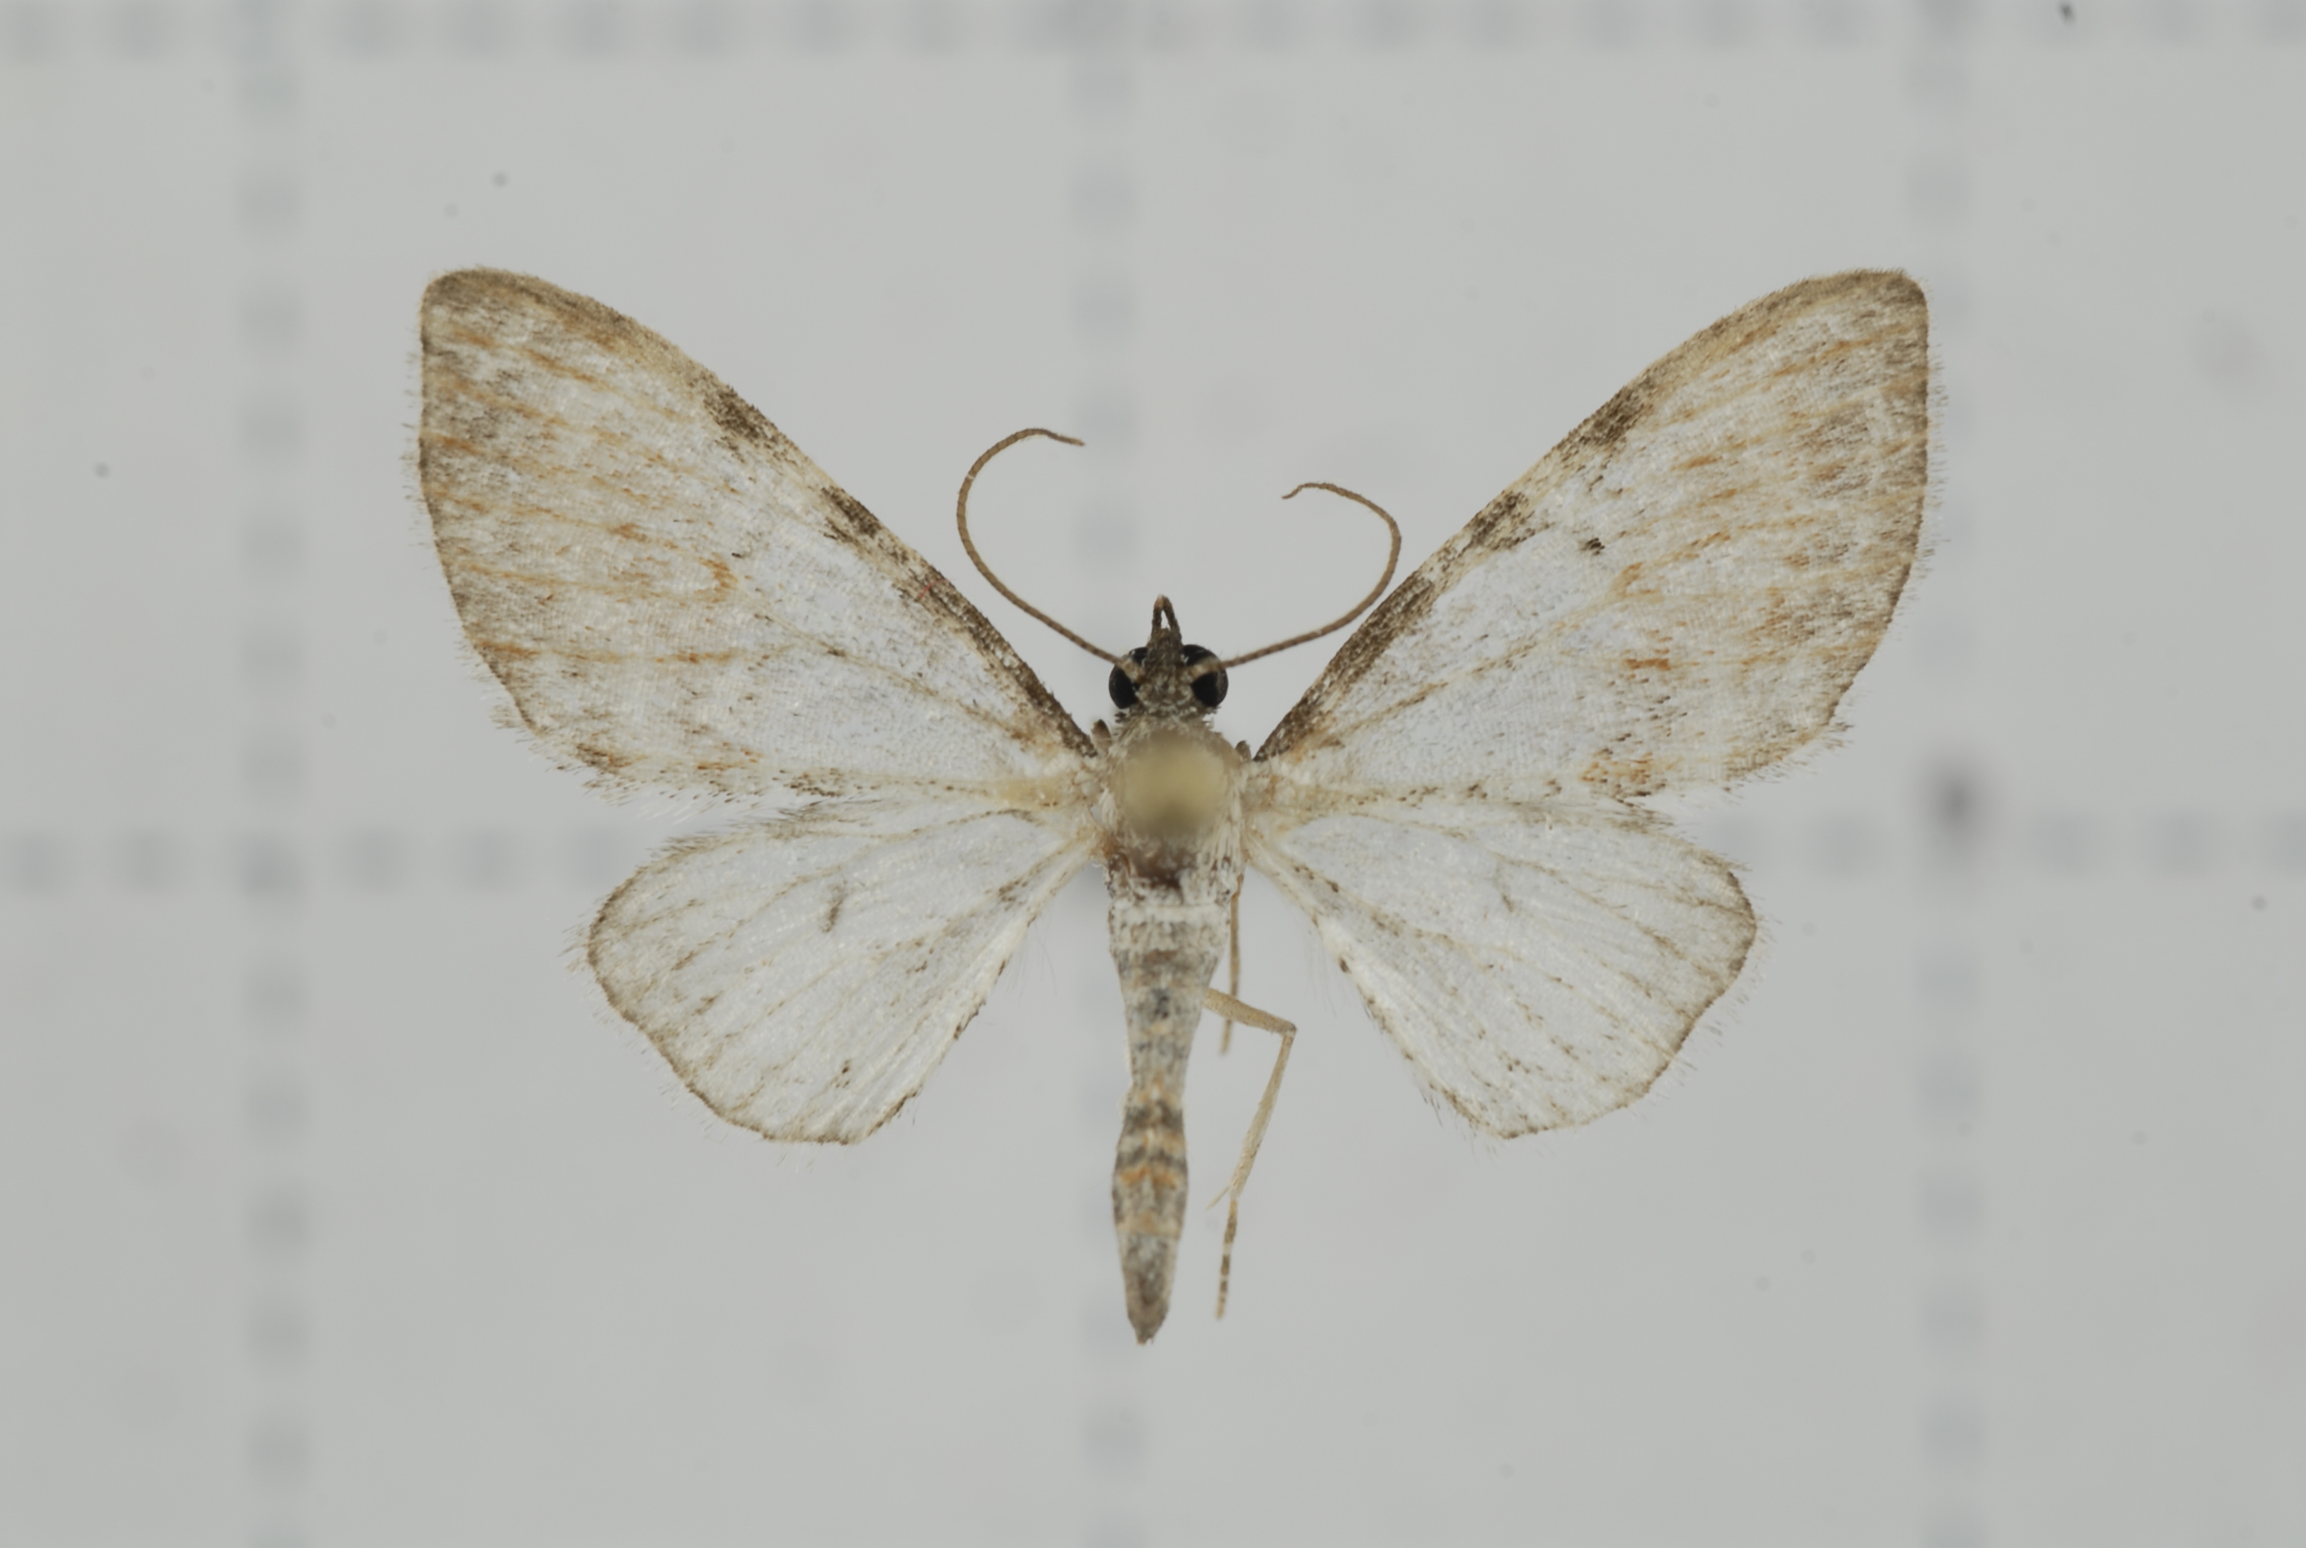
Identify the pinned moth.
Eupithecia mundiscripta
